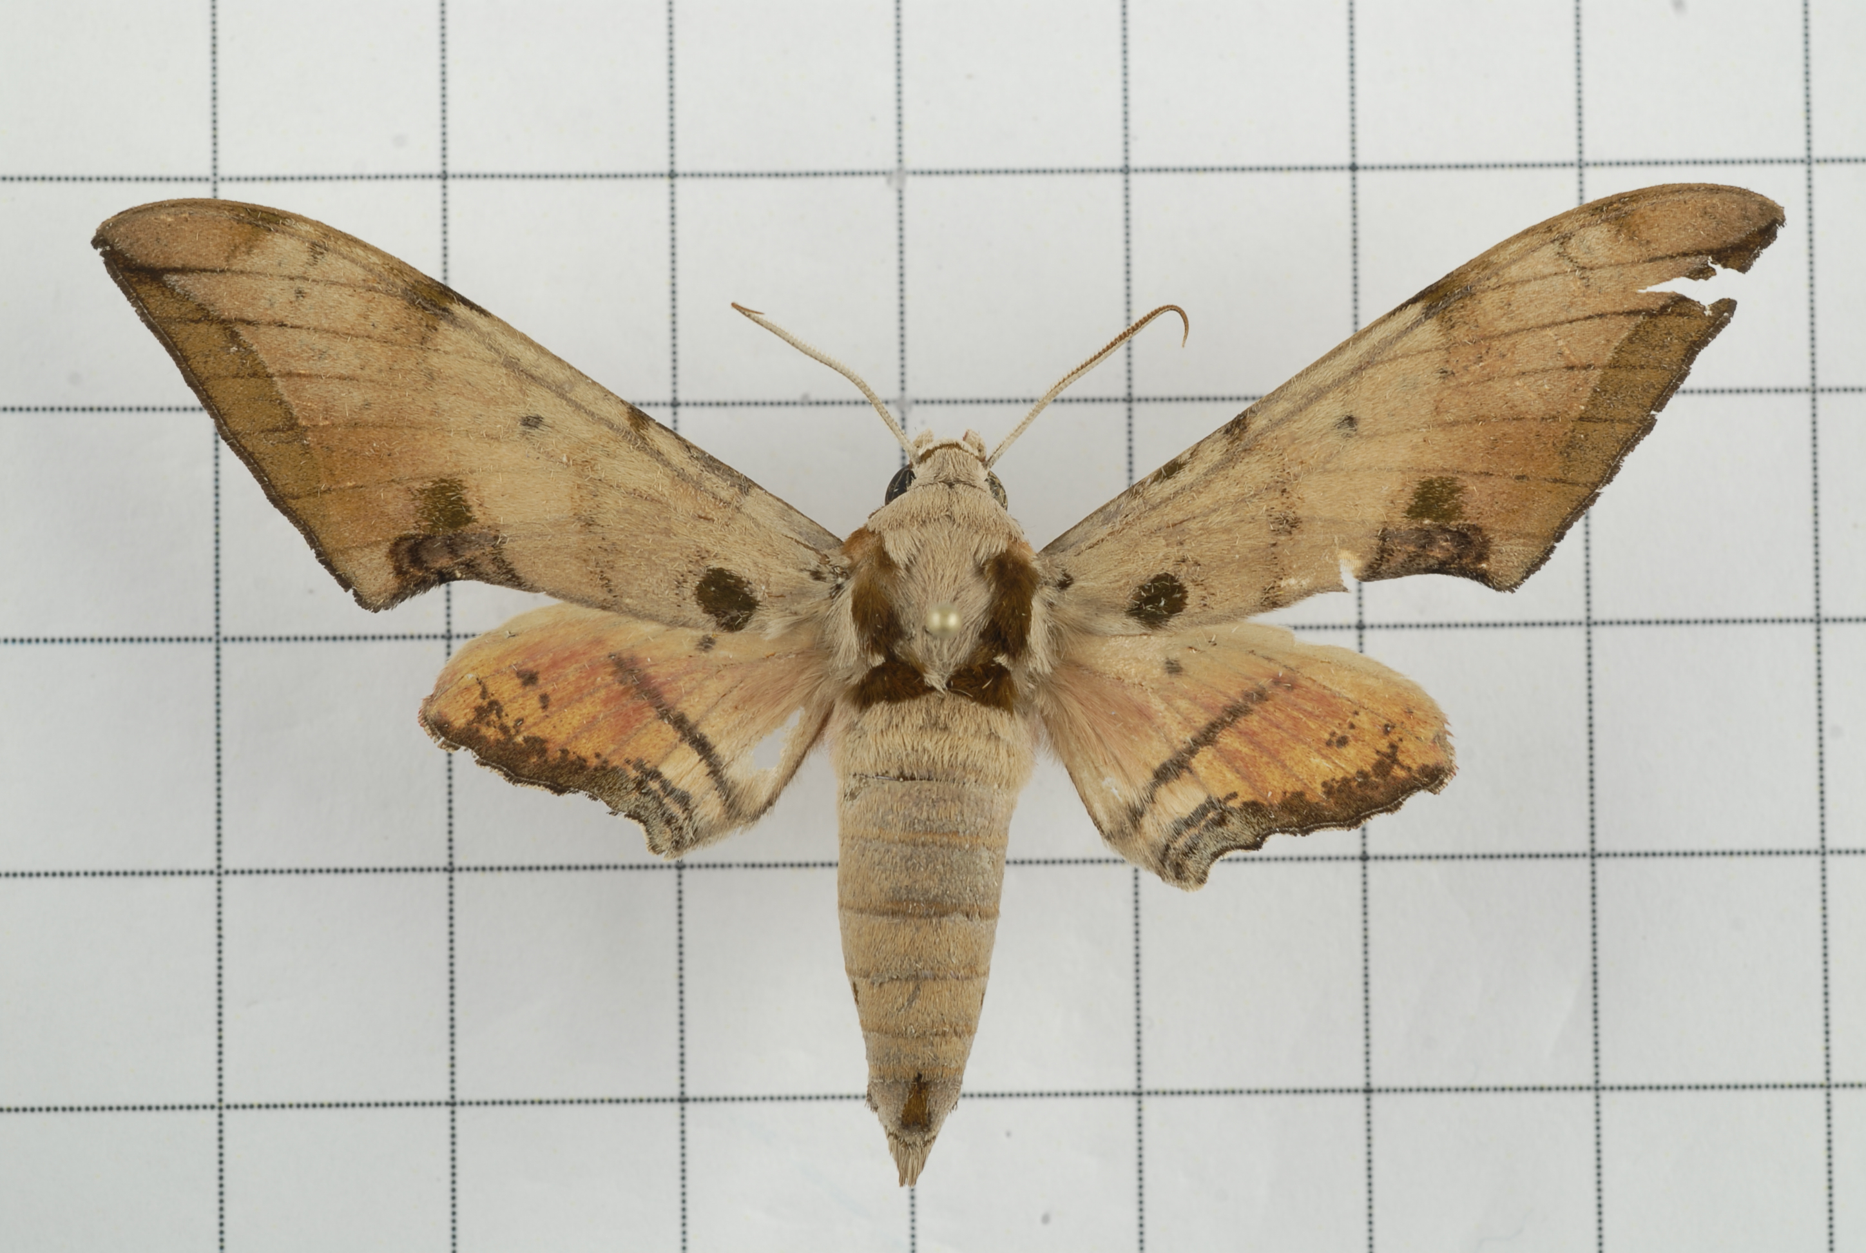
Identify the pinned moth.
Ambulyx kuangtungensis
